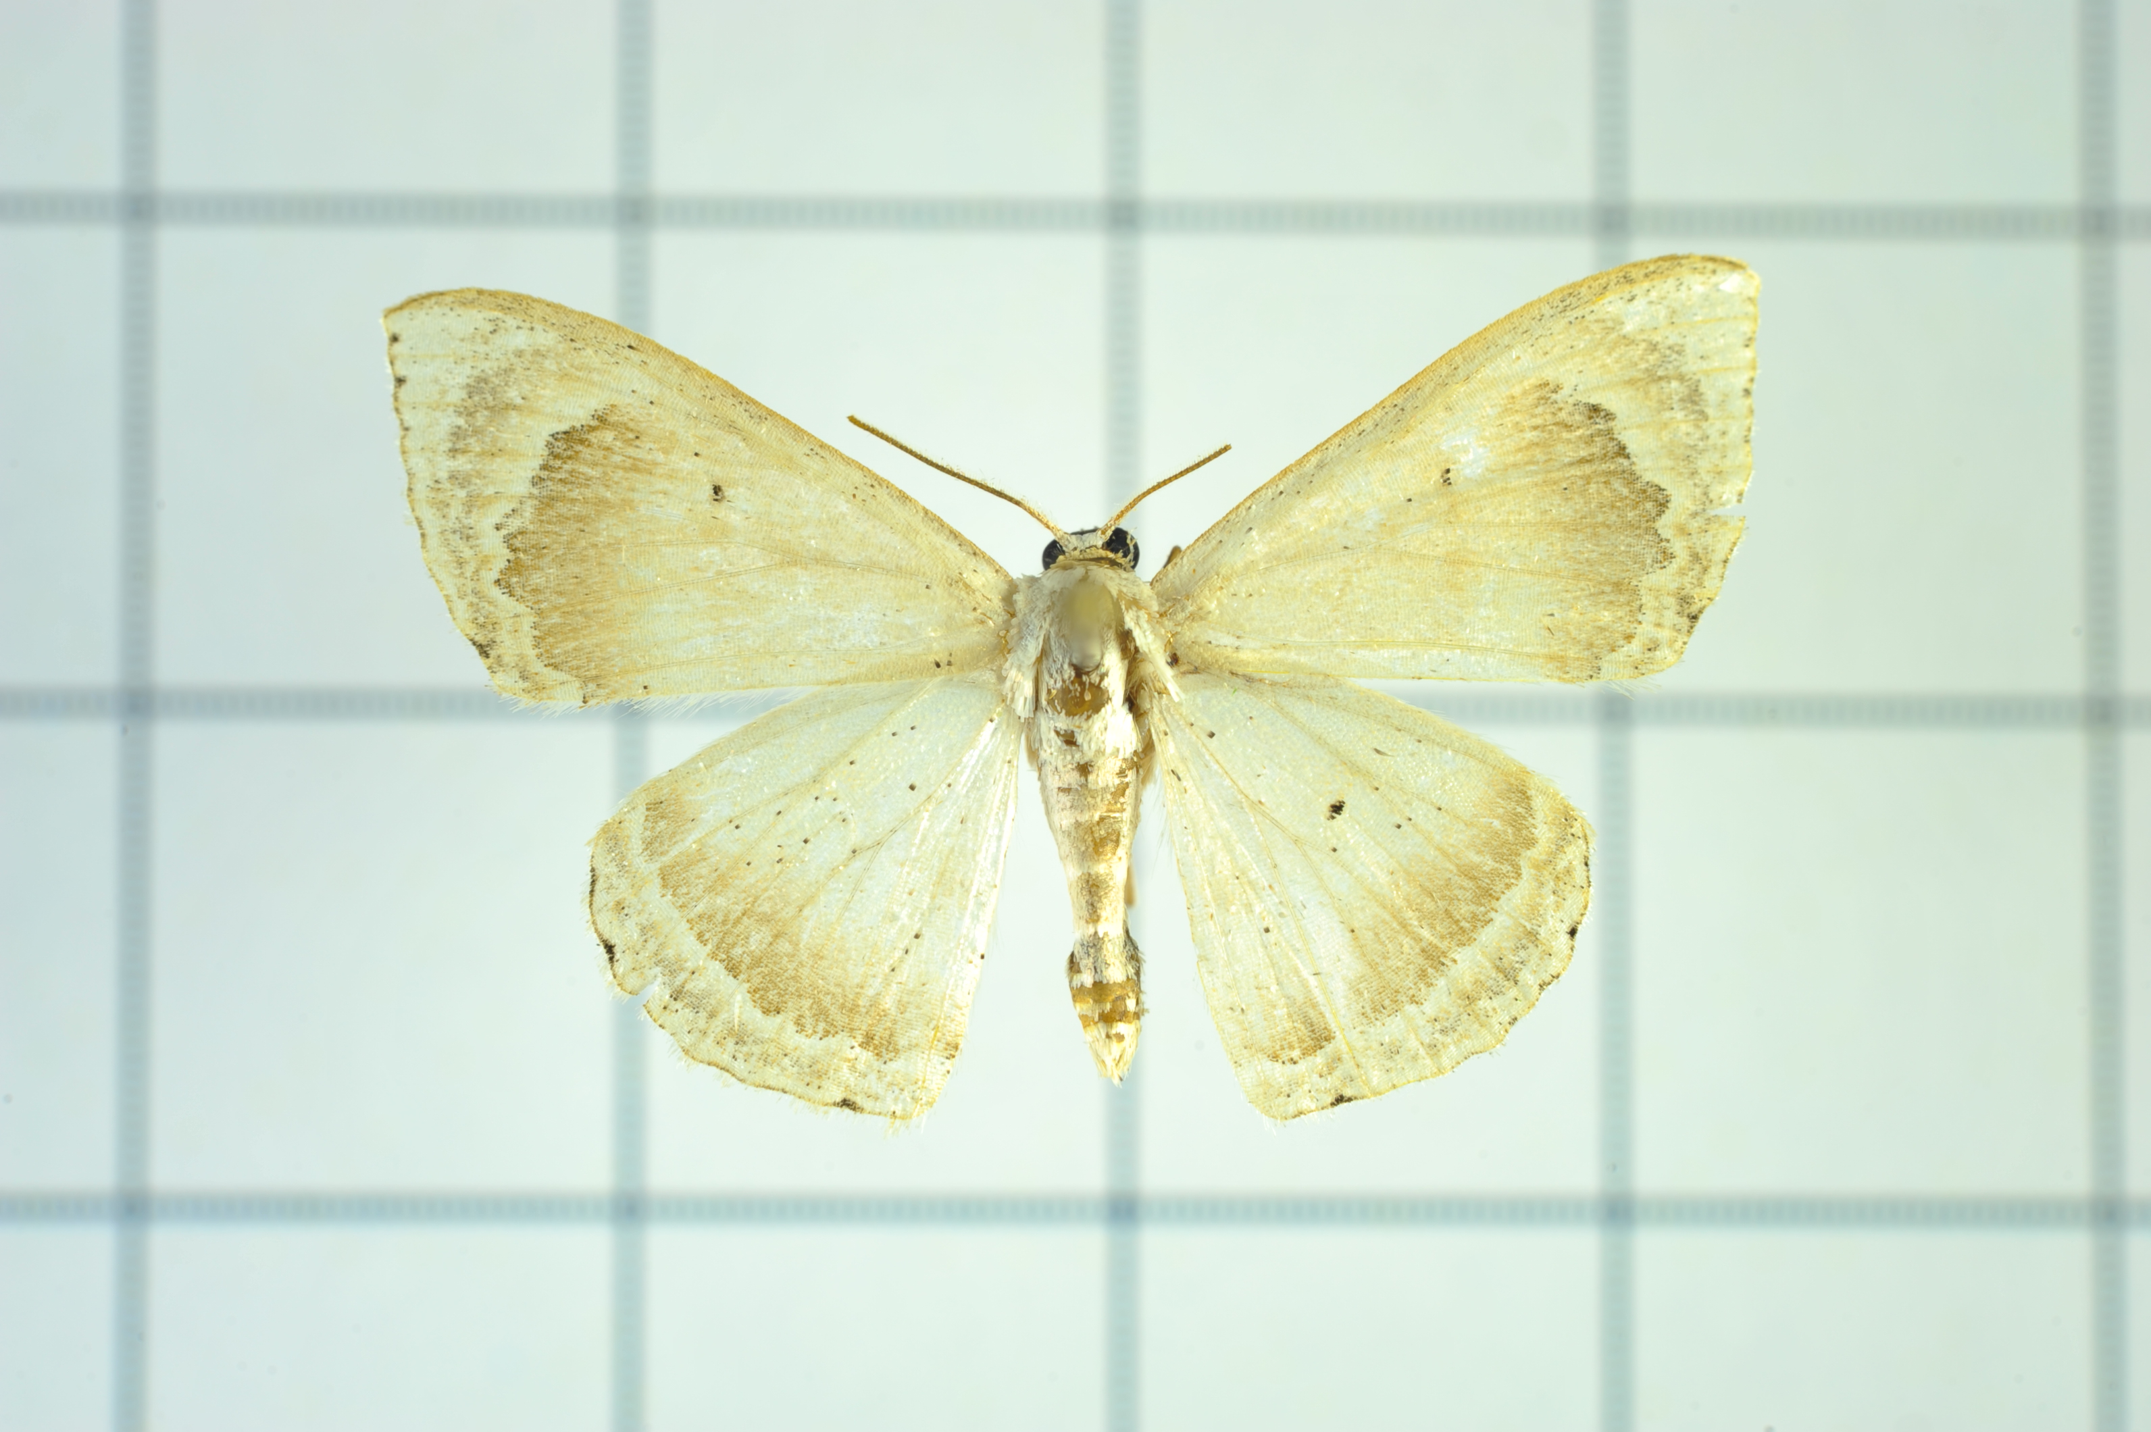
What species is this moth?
Somatina rosacea anaemica
